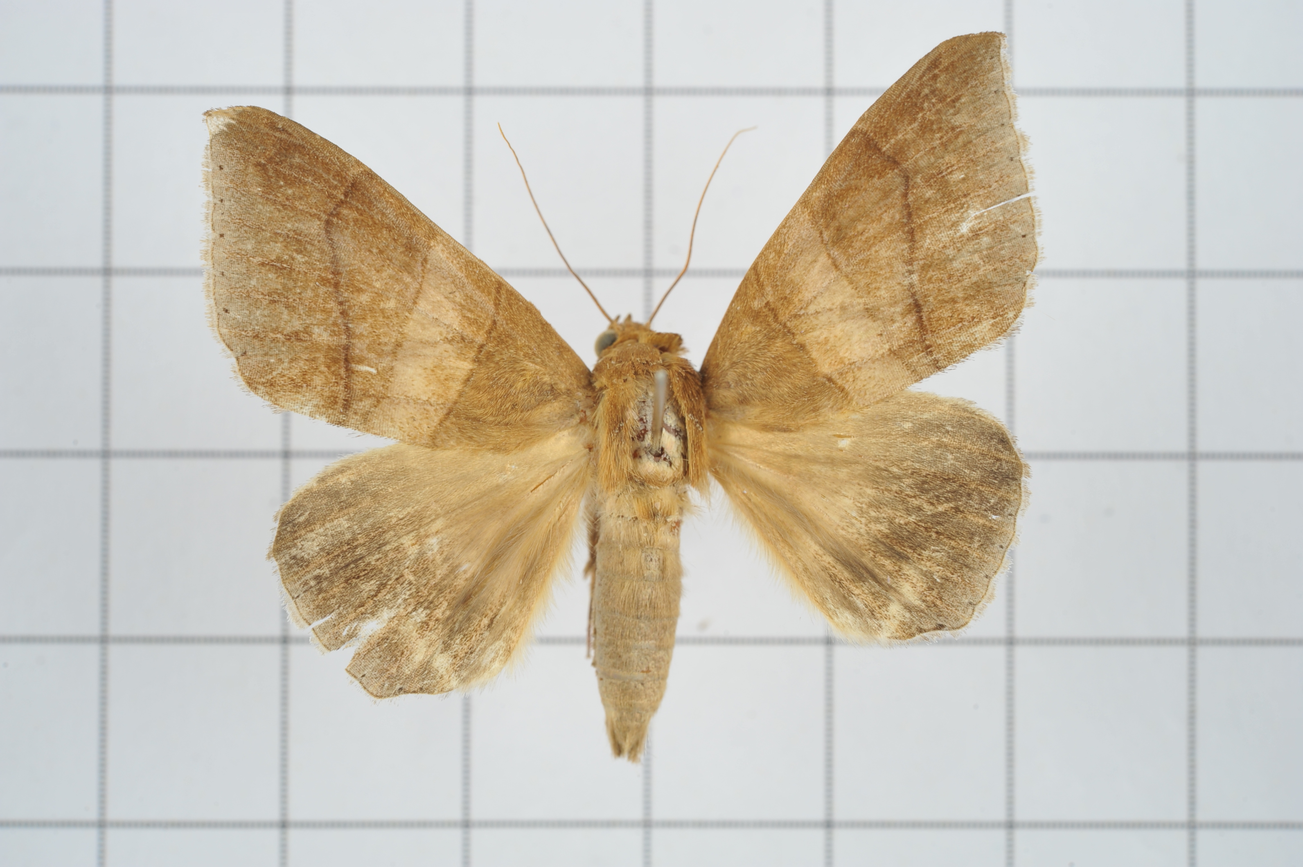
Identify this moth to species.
Bastilla absentimacula
